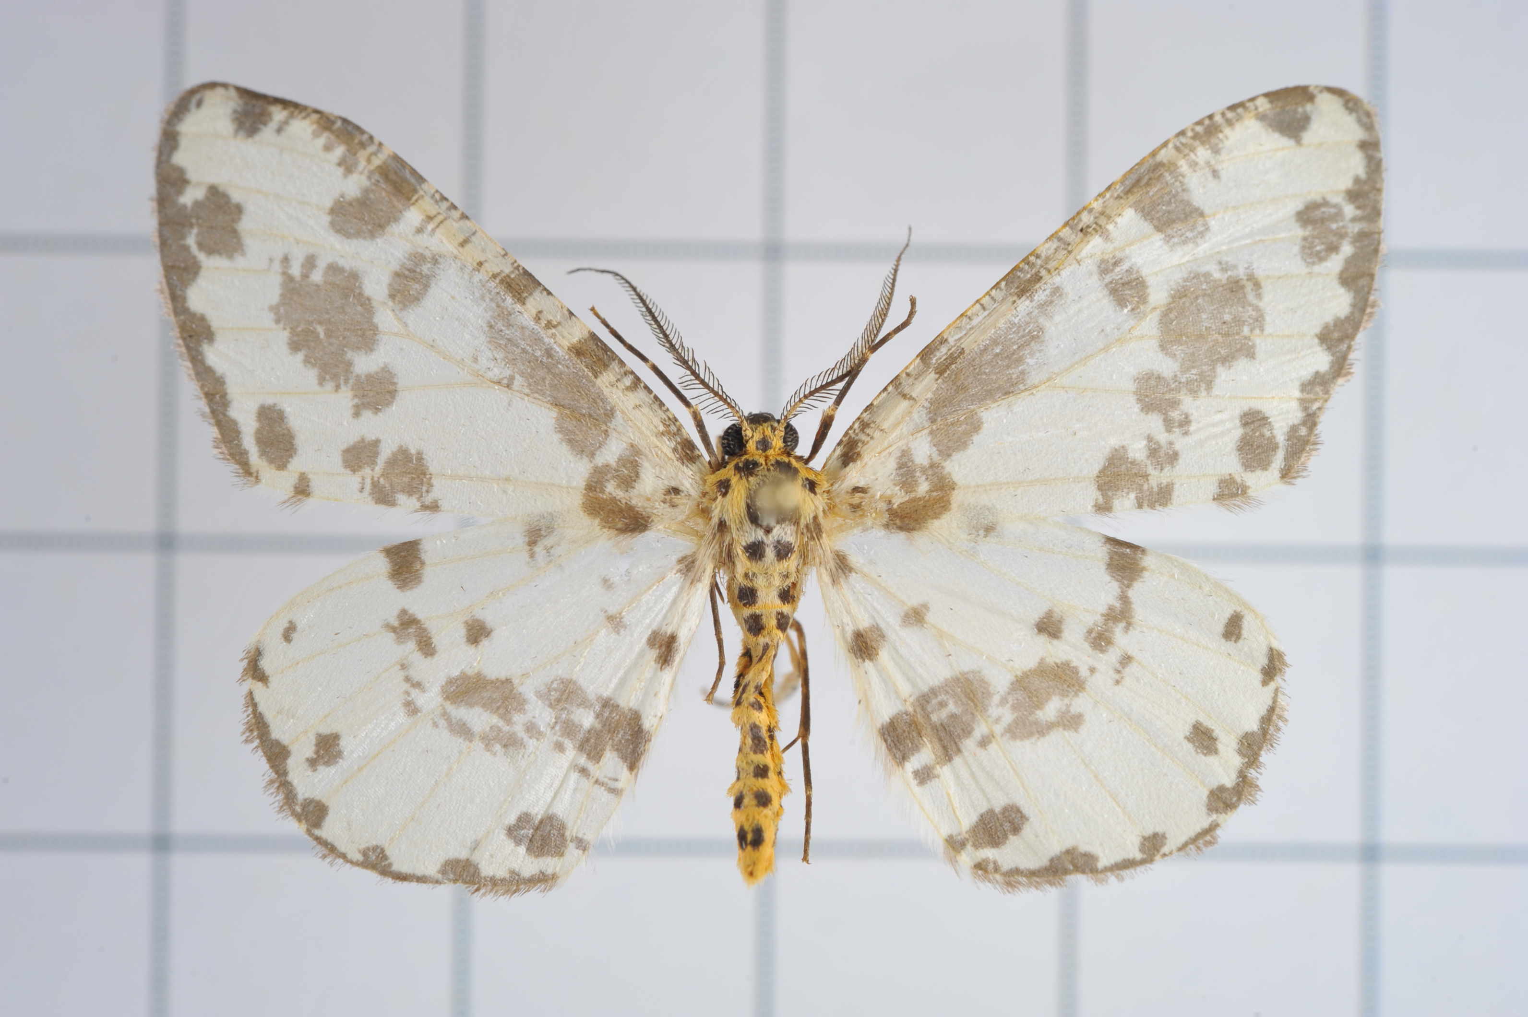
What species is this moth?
Pseudabraxas taiwana
